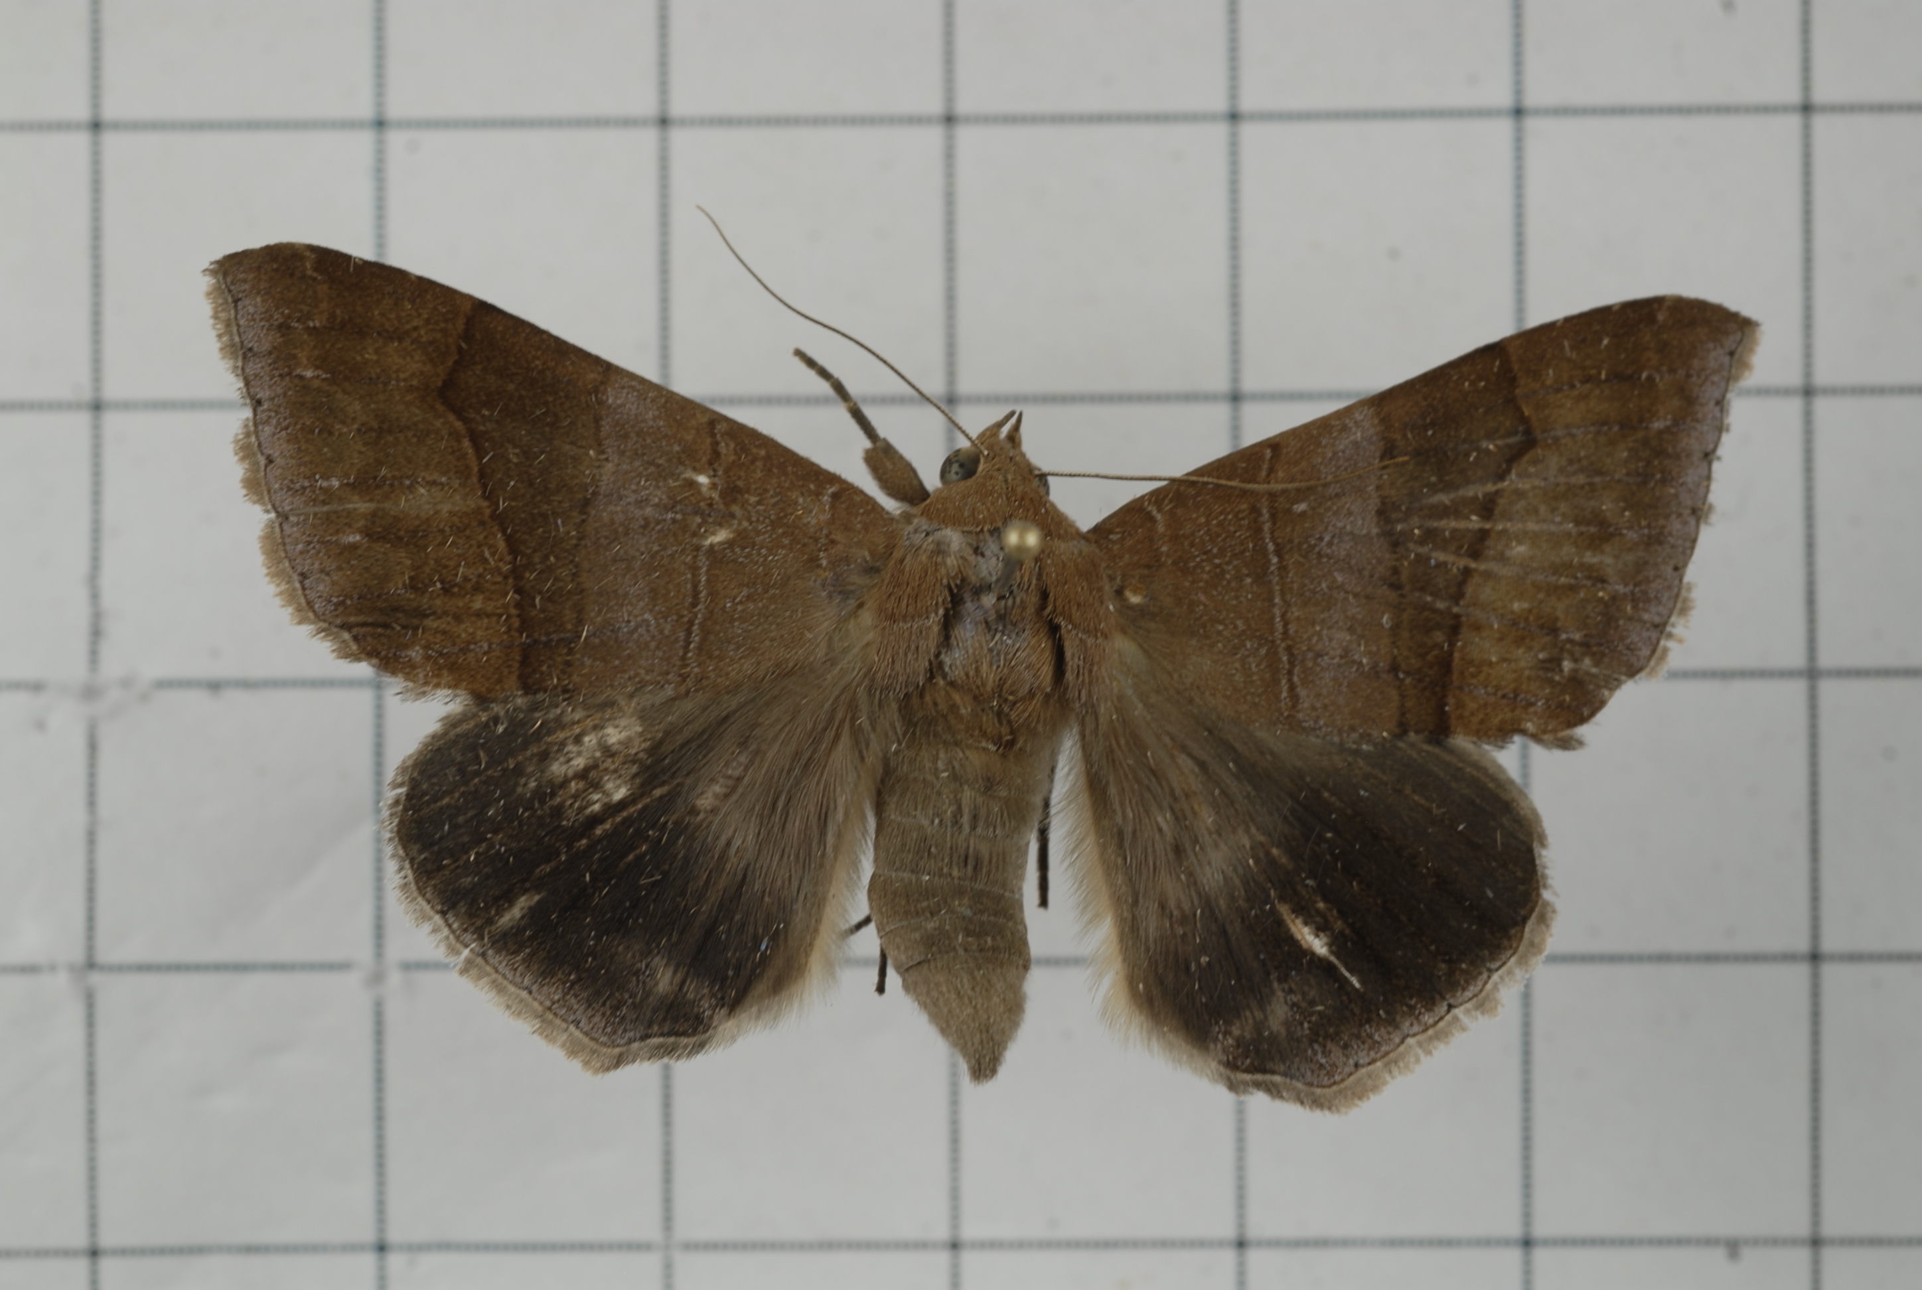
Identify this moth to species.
Bastilla absentimacula
